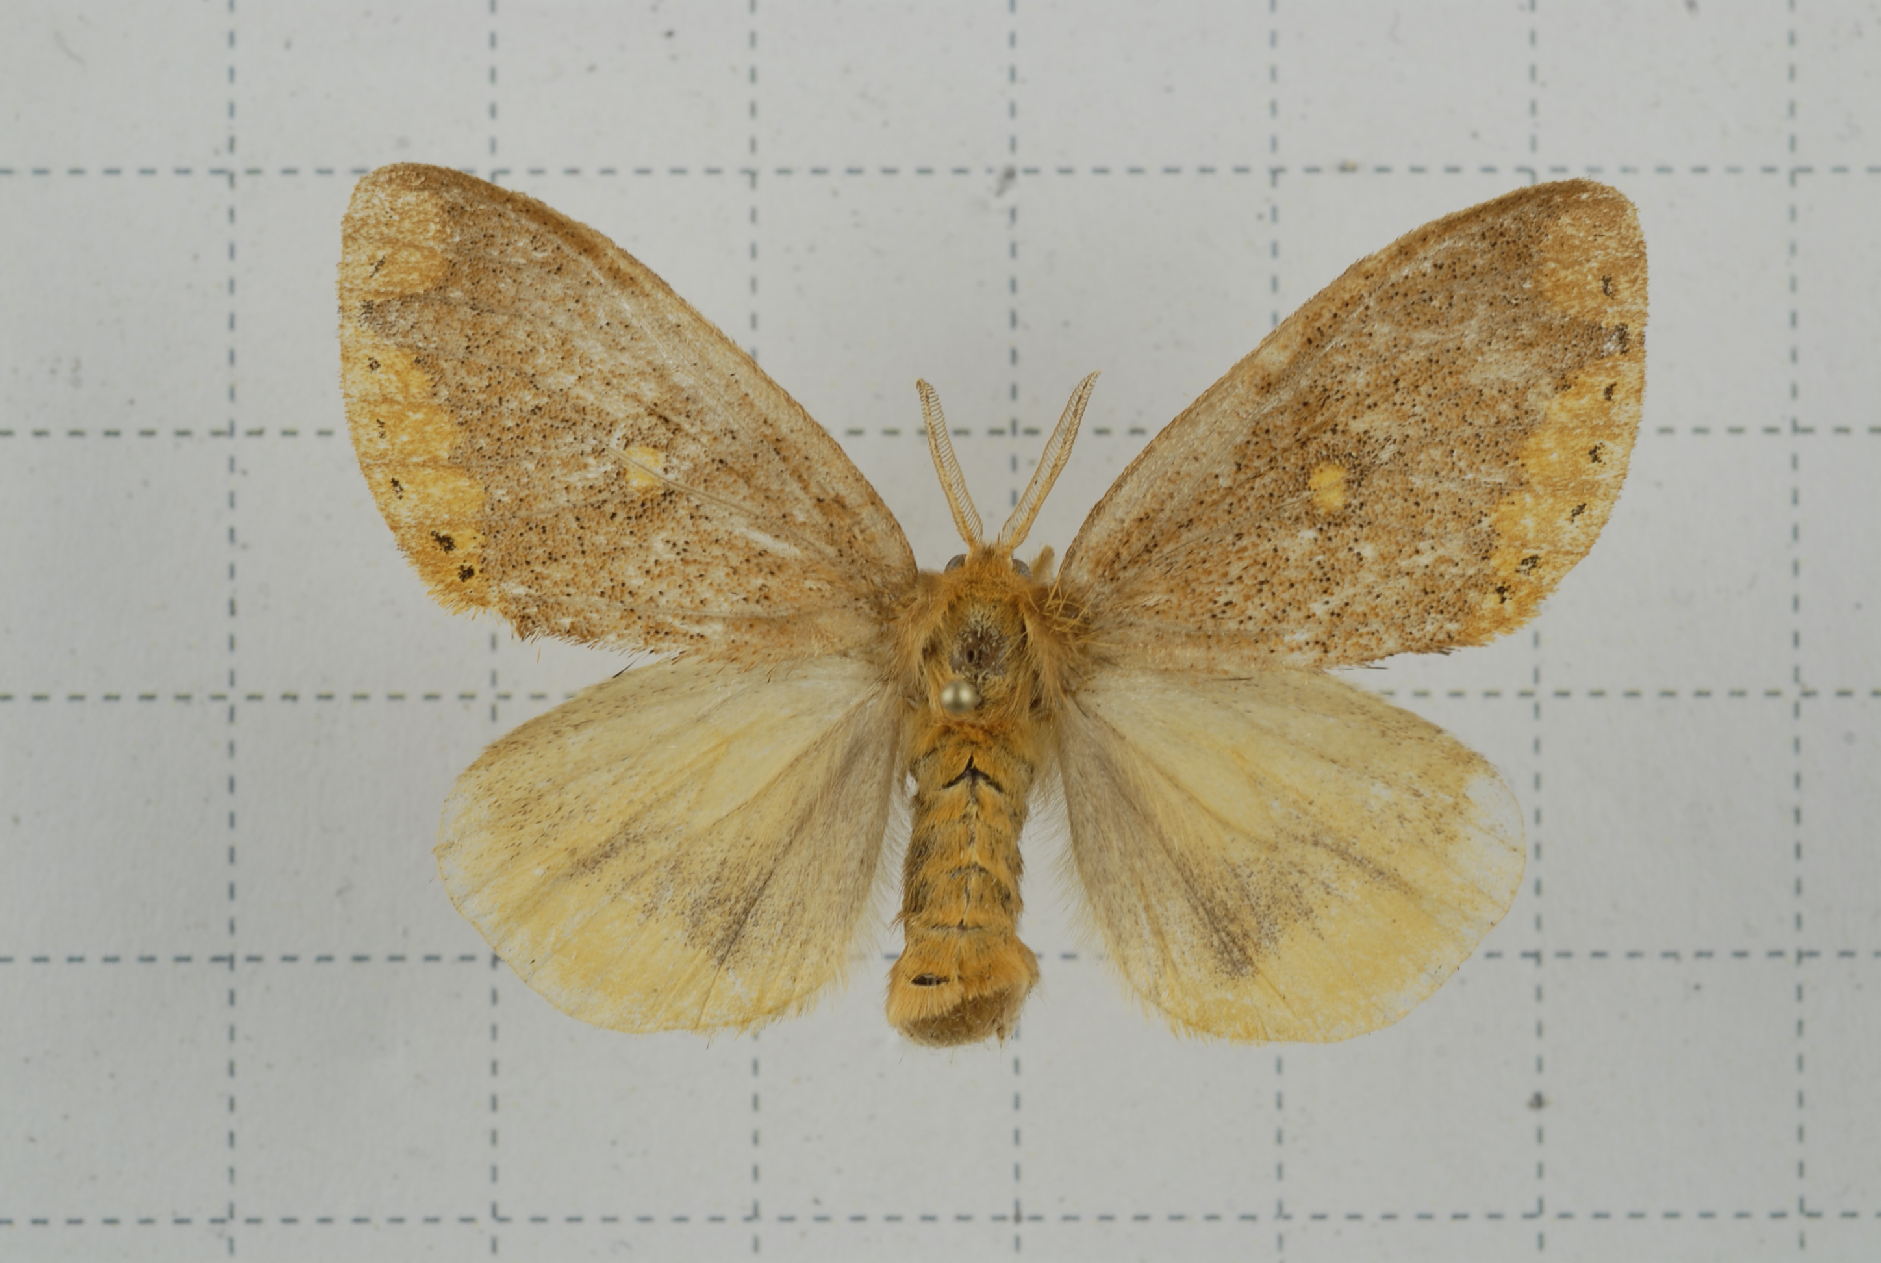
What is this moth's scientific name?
Nygmia marginata insulata
